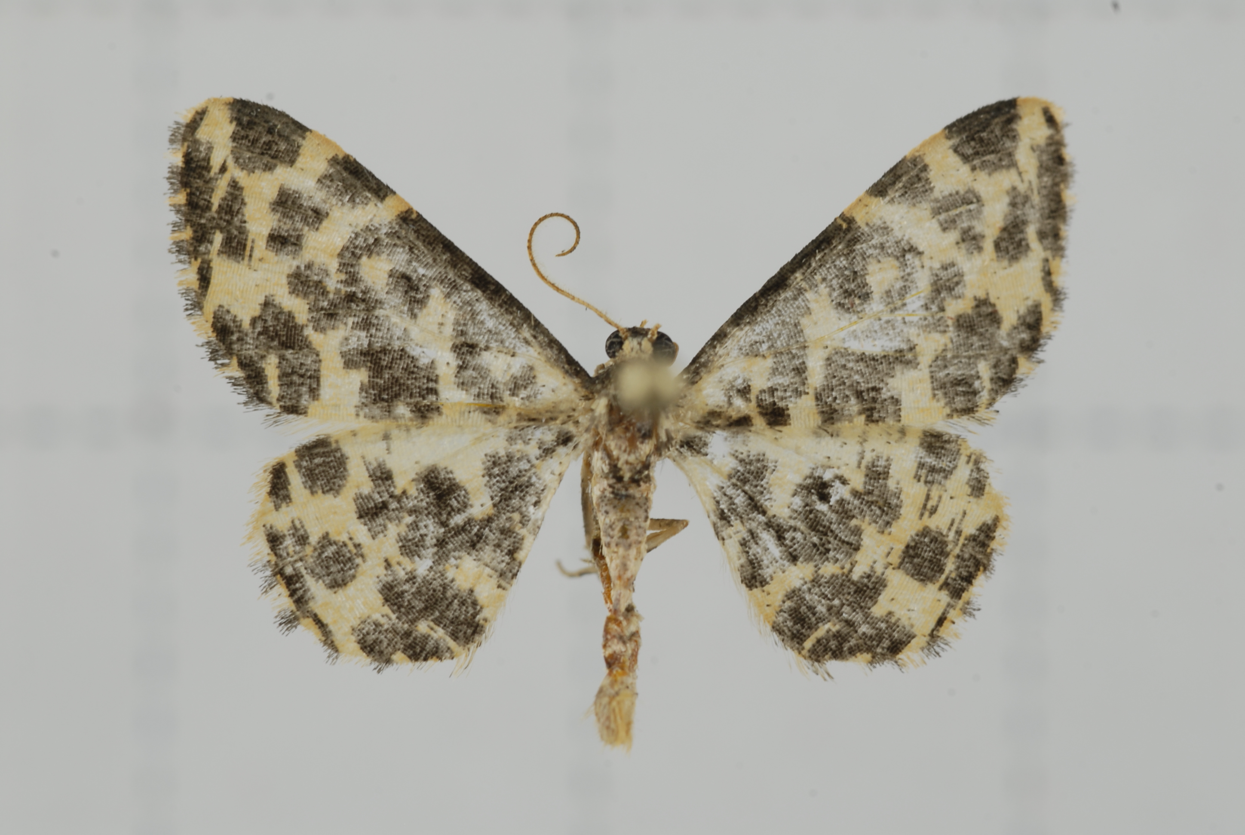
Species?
Monocerotesa abraxides
